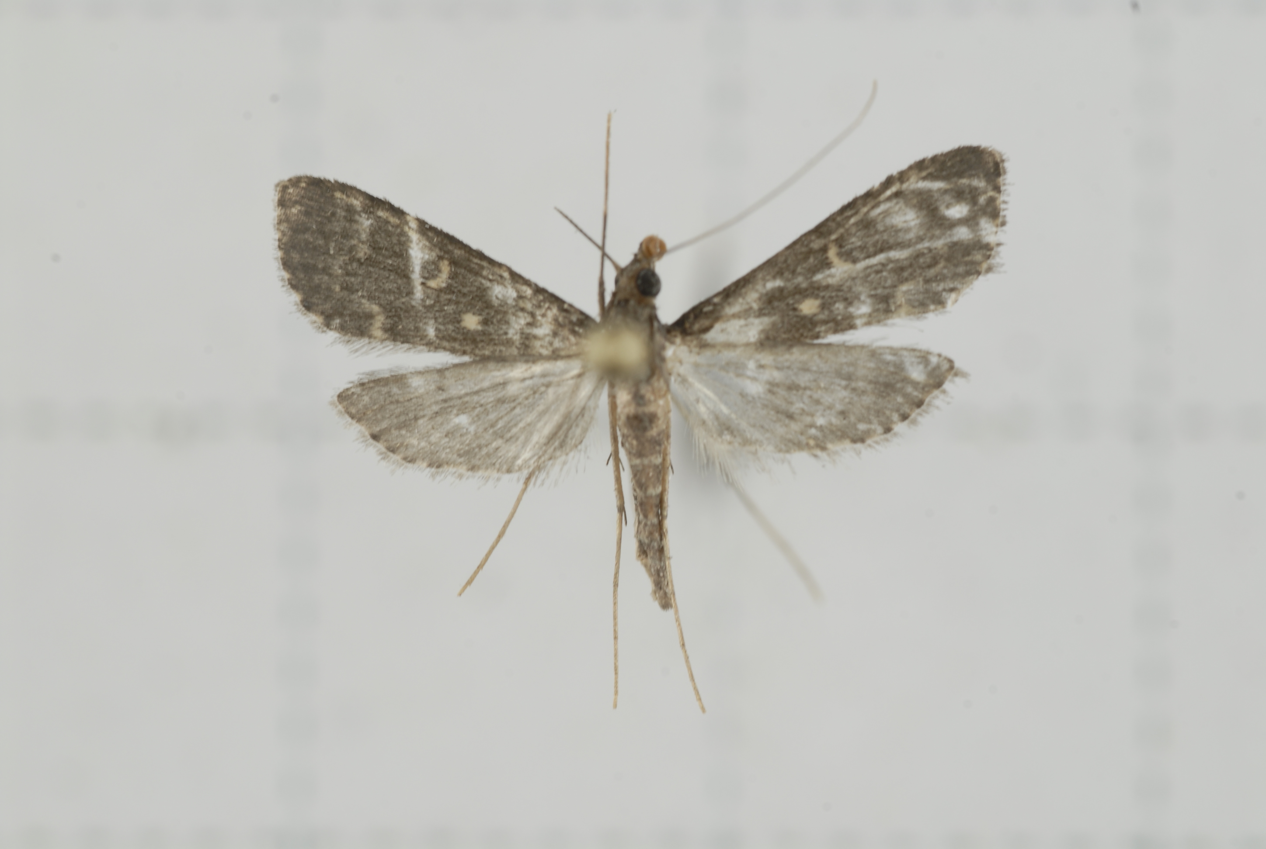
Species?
Symmoracma minoralis
